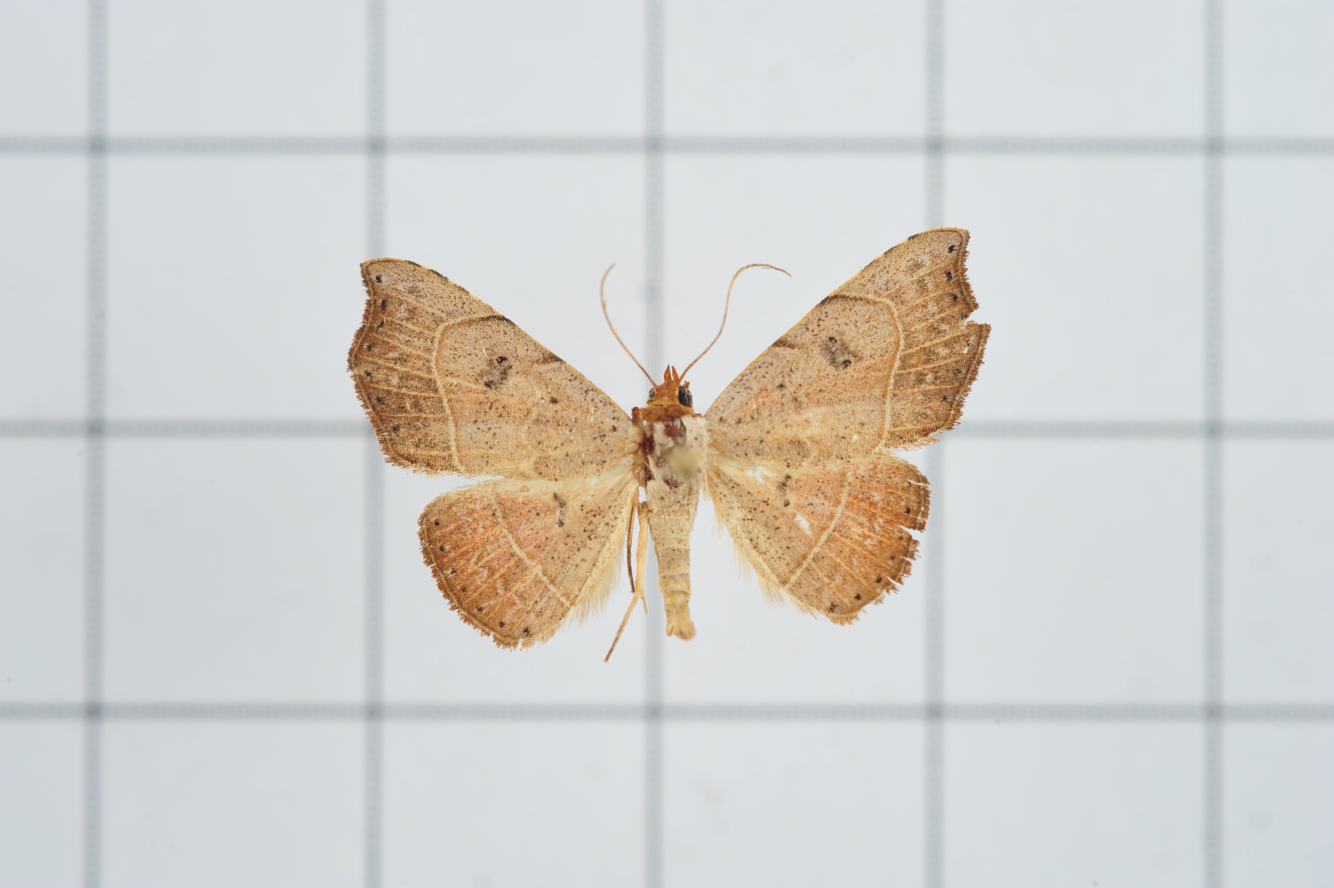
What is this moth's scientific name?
Laspeyria ruficeps
